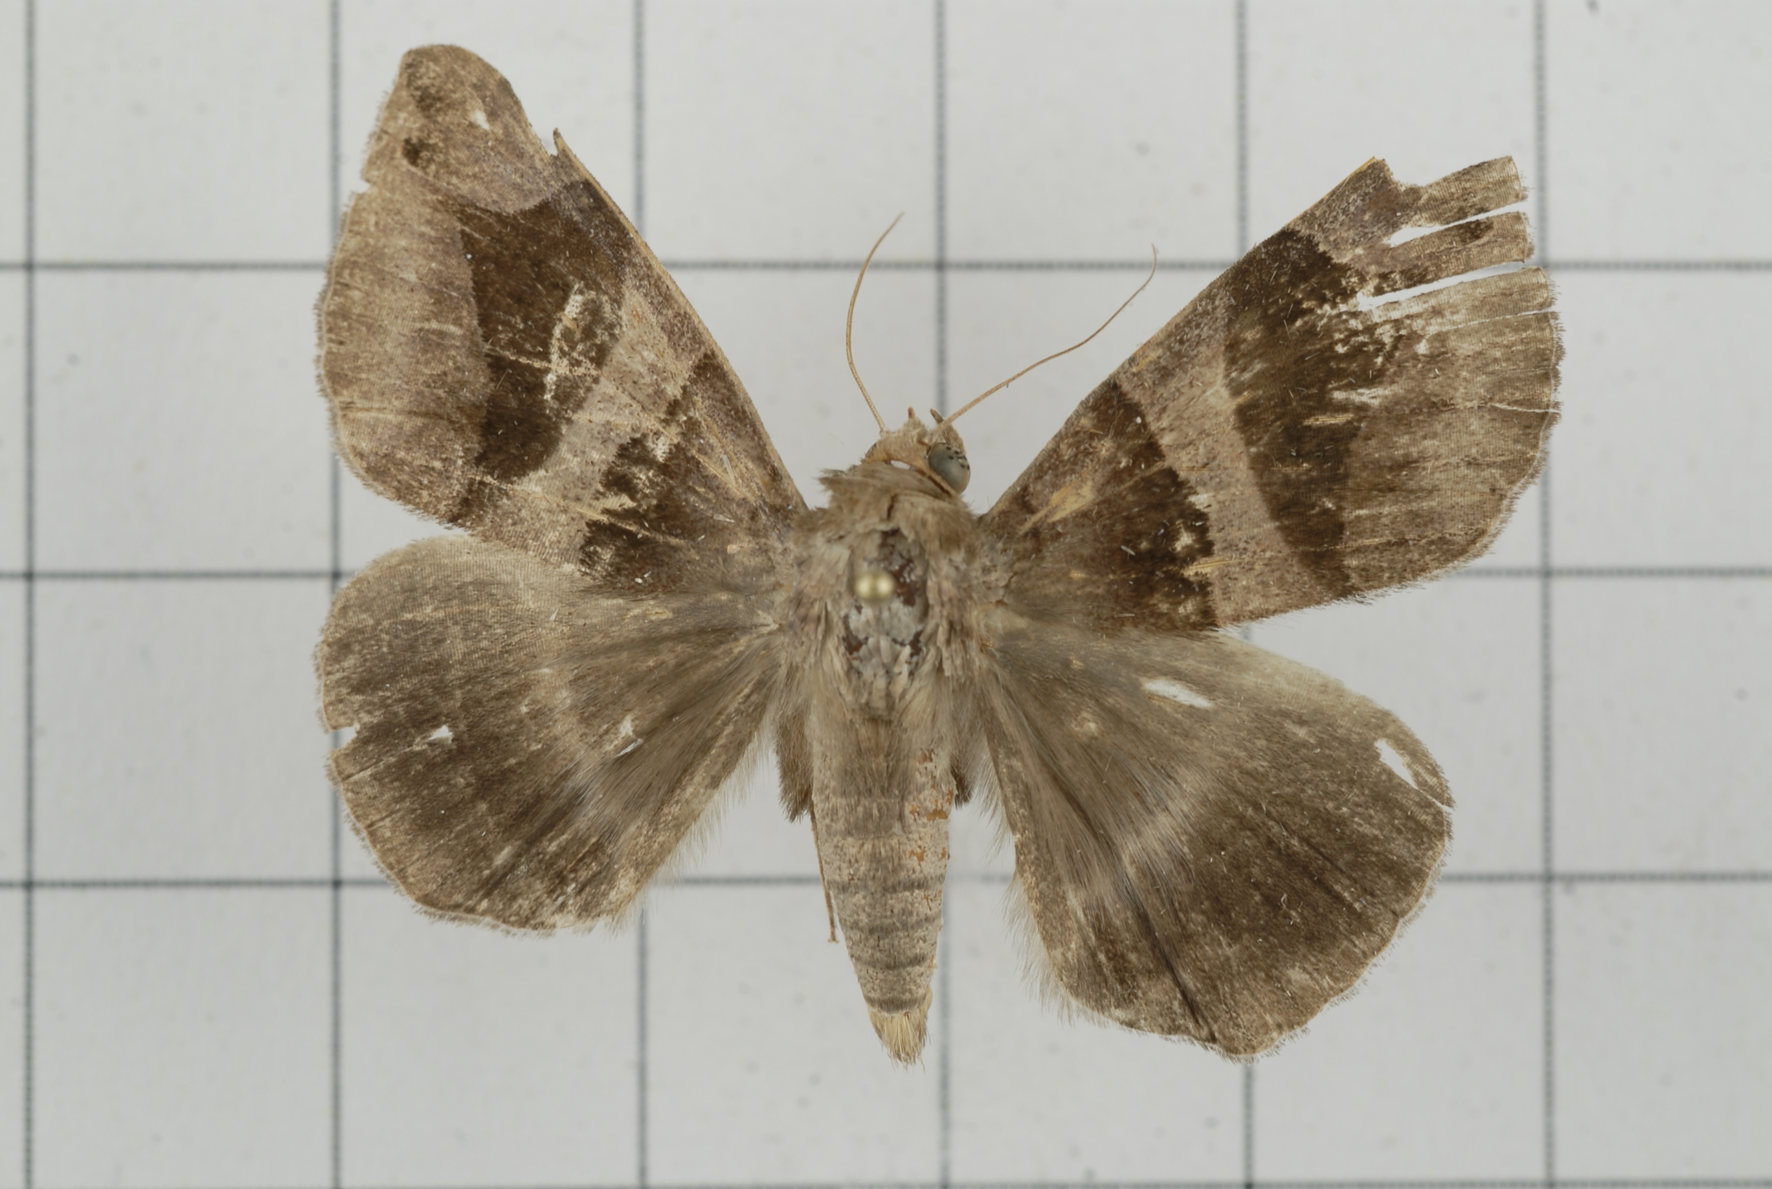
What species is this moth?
Bastilla arcuata
